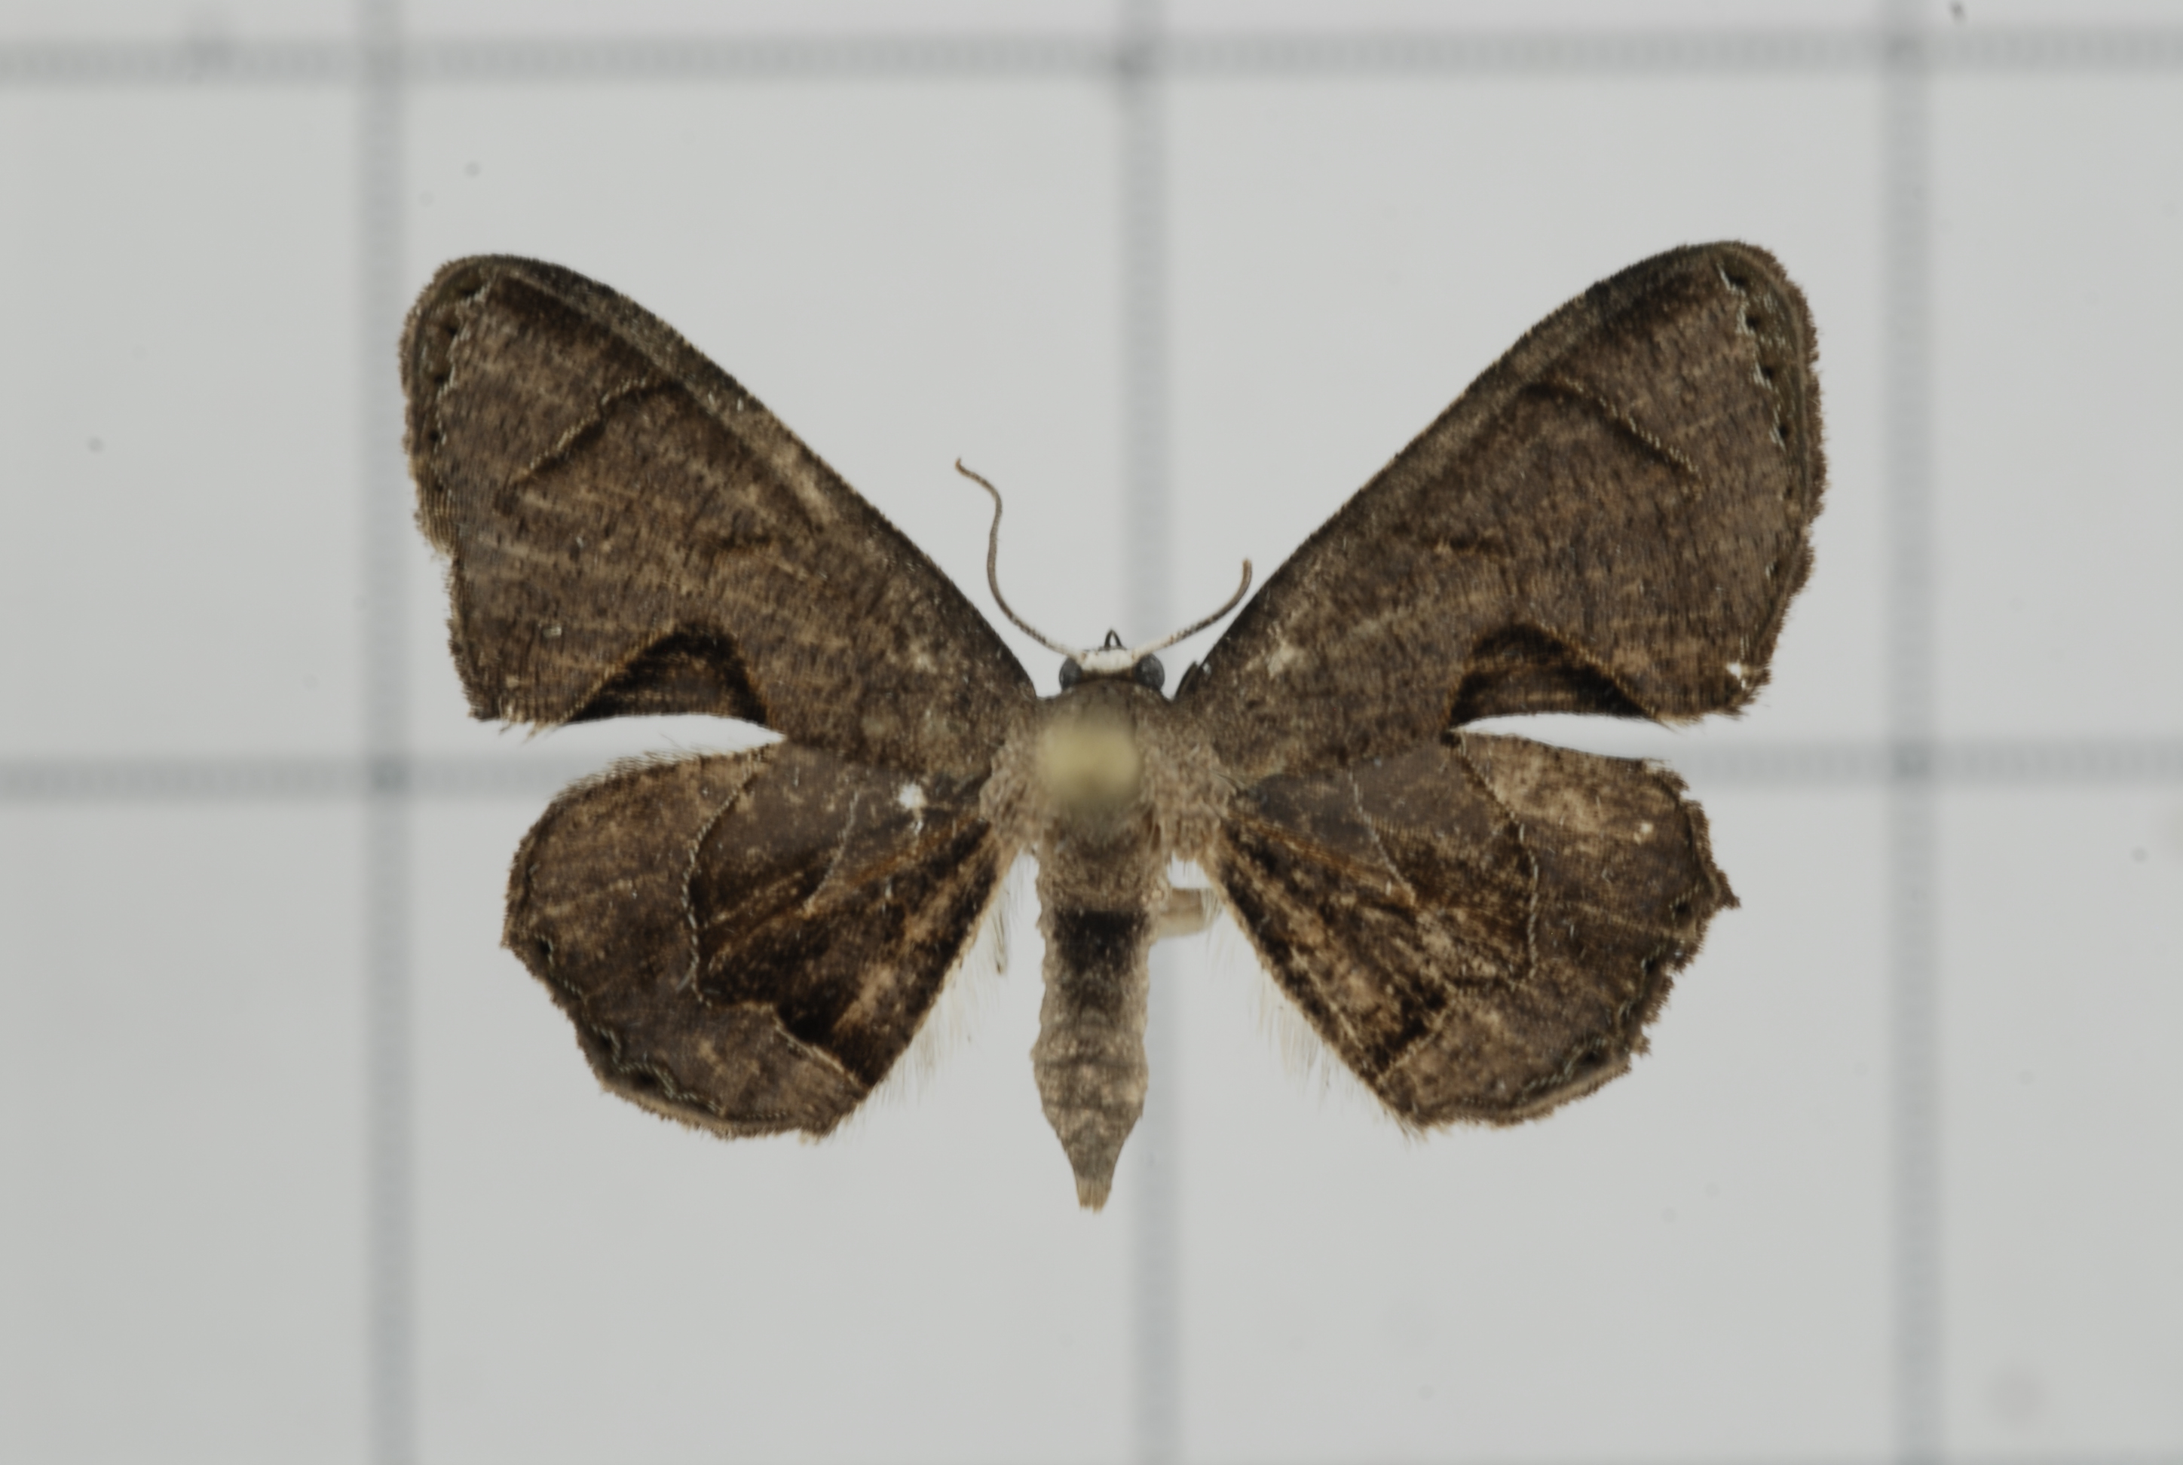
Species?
Phazaca alikangensis
